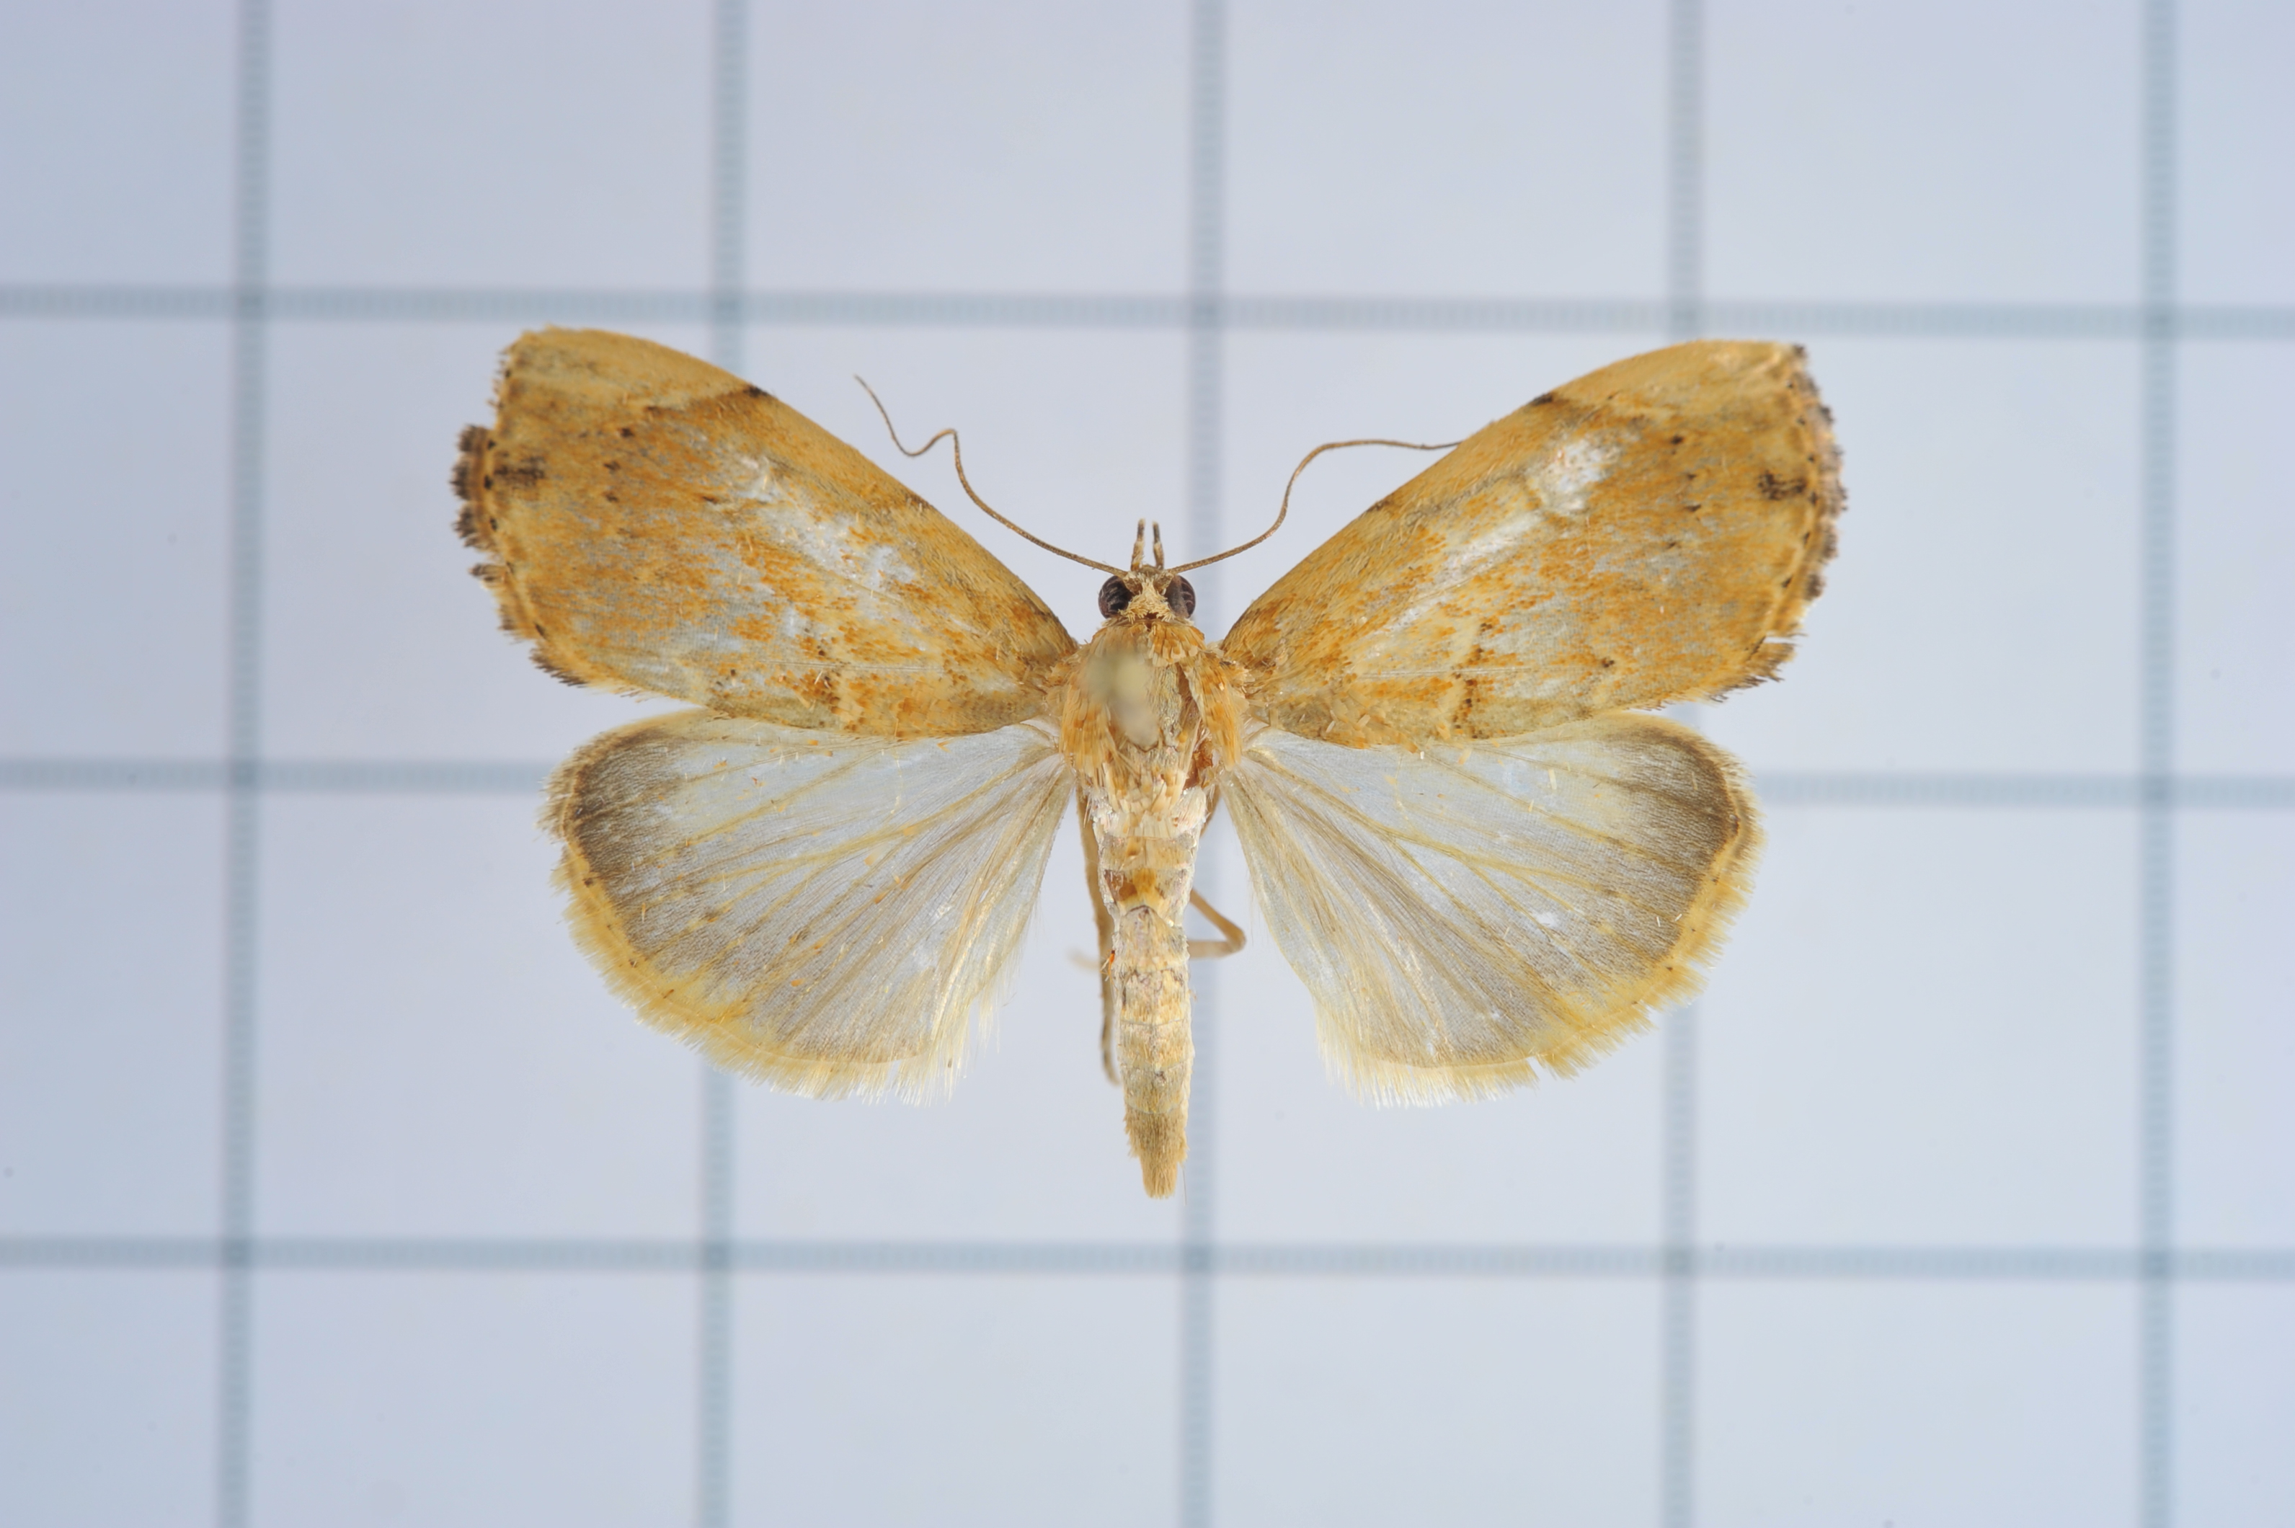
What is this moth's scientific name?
Crocidolomia subhirsutalis
